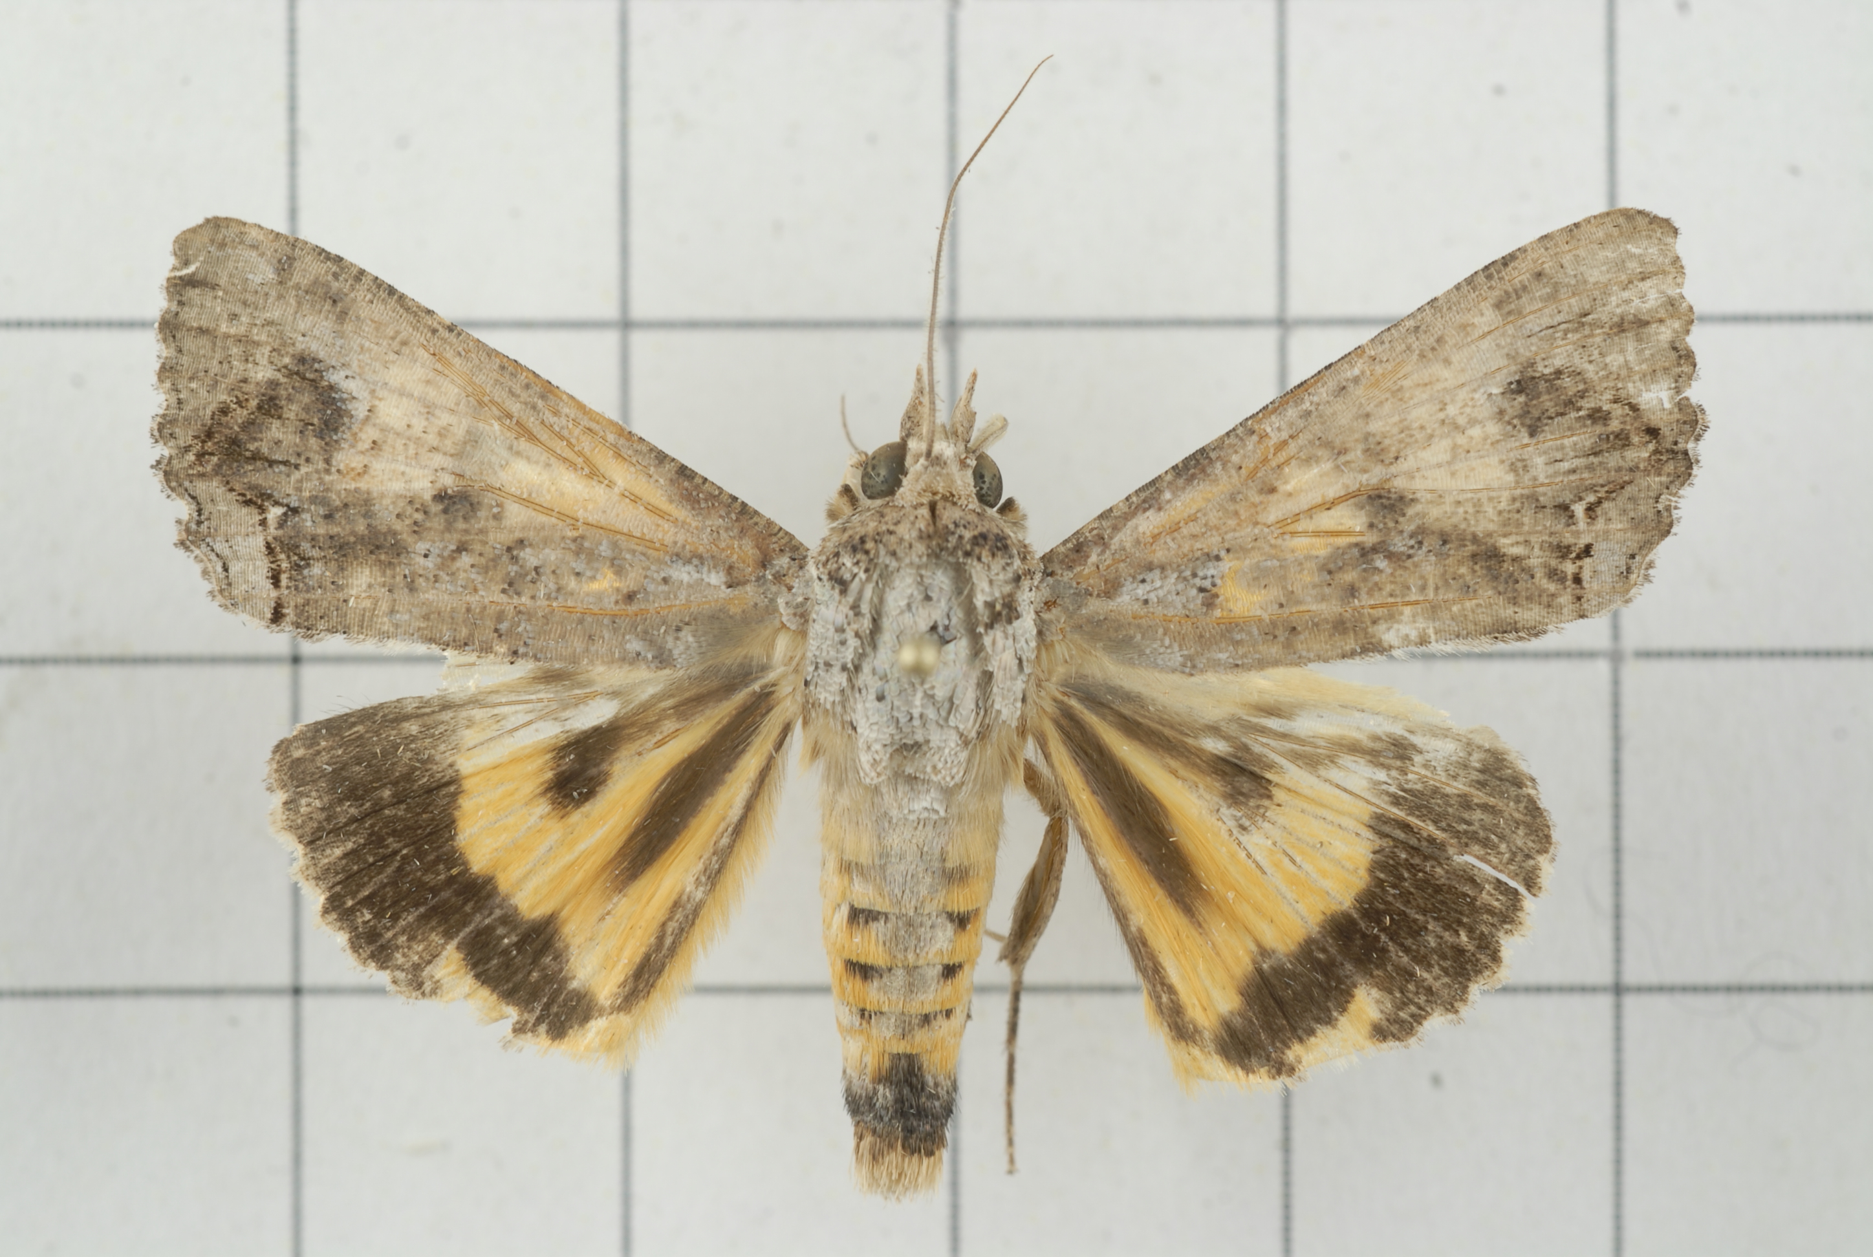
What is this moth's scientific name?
Hypocala deflorata deflorata
